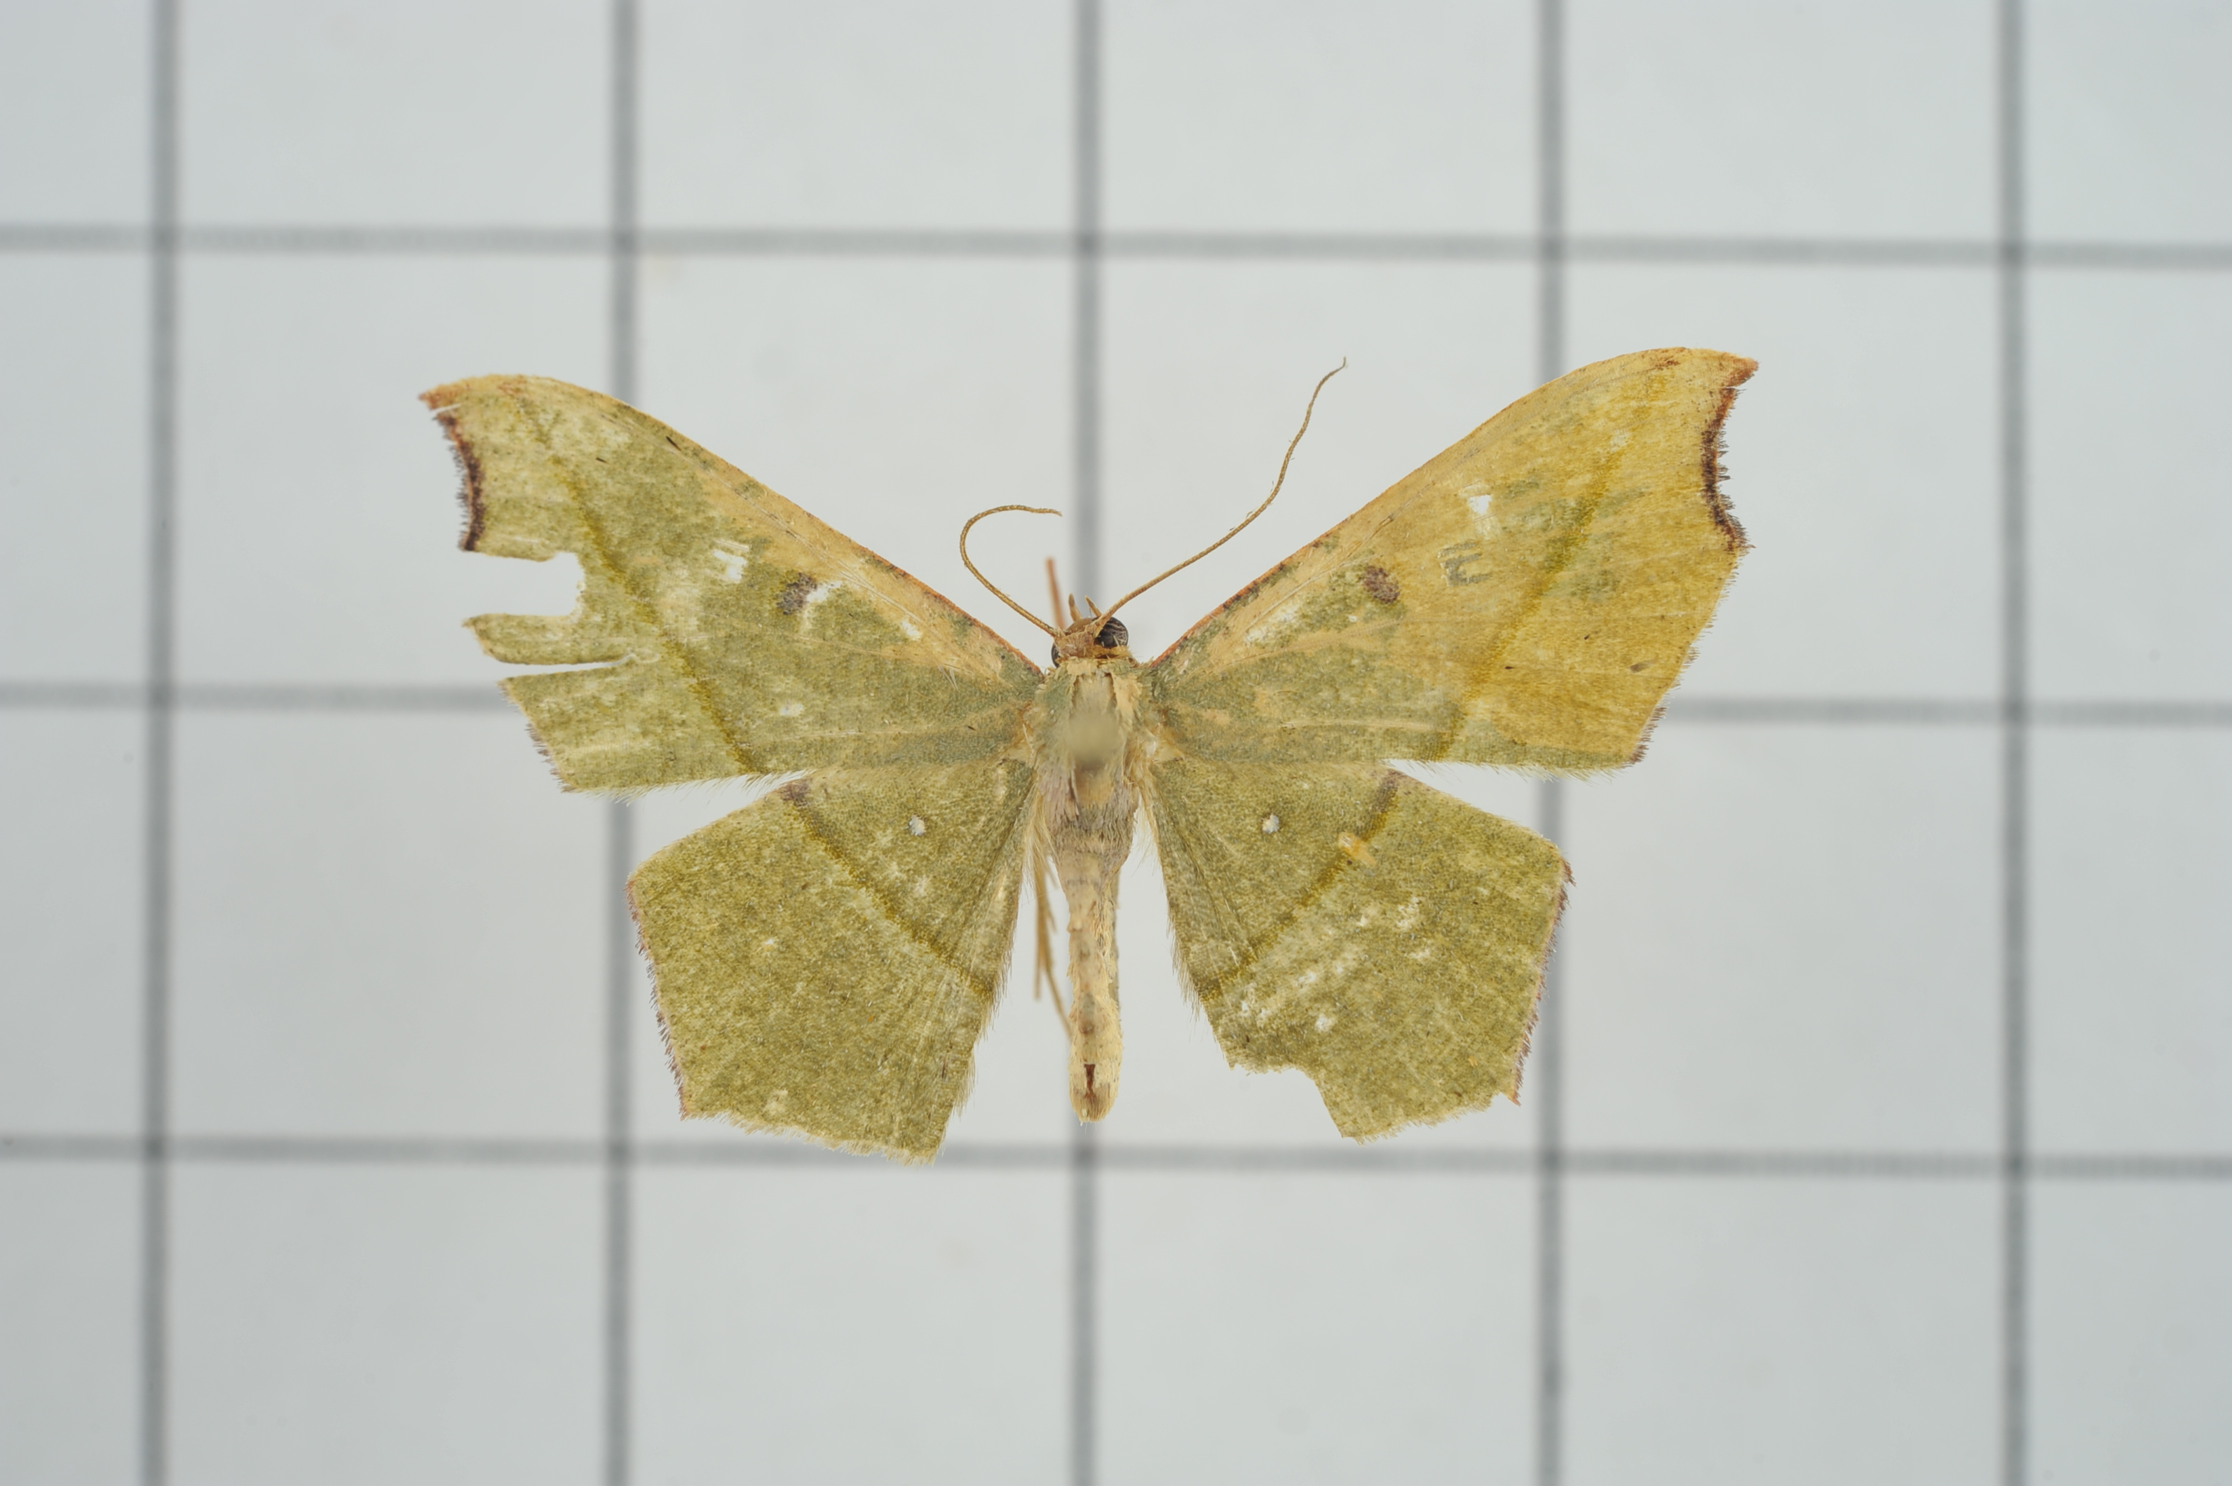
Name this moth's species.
Traminda aventiaria
